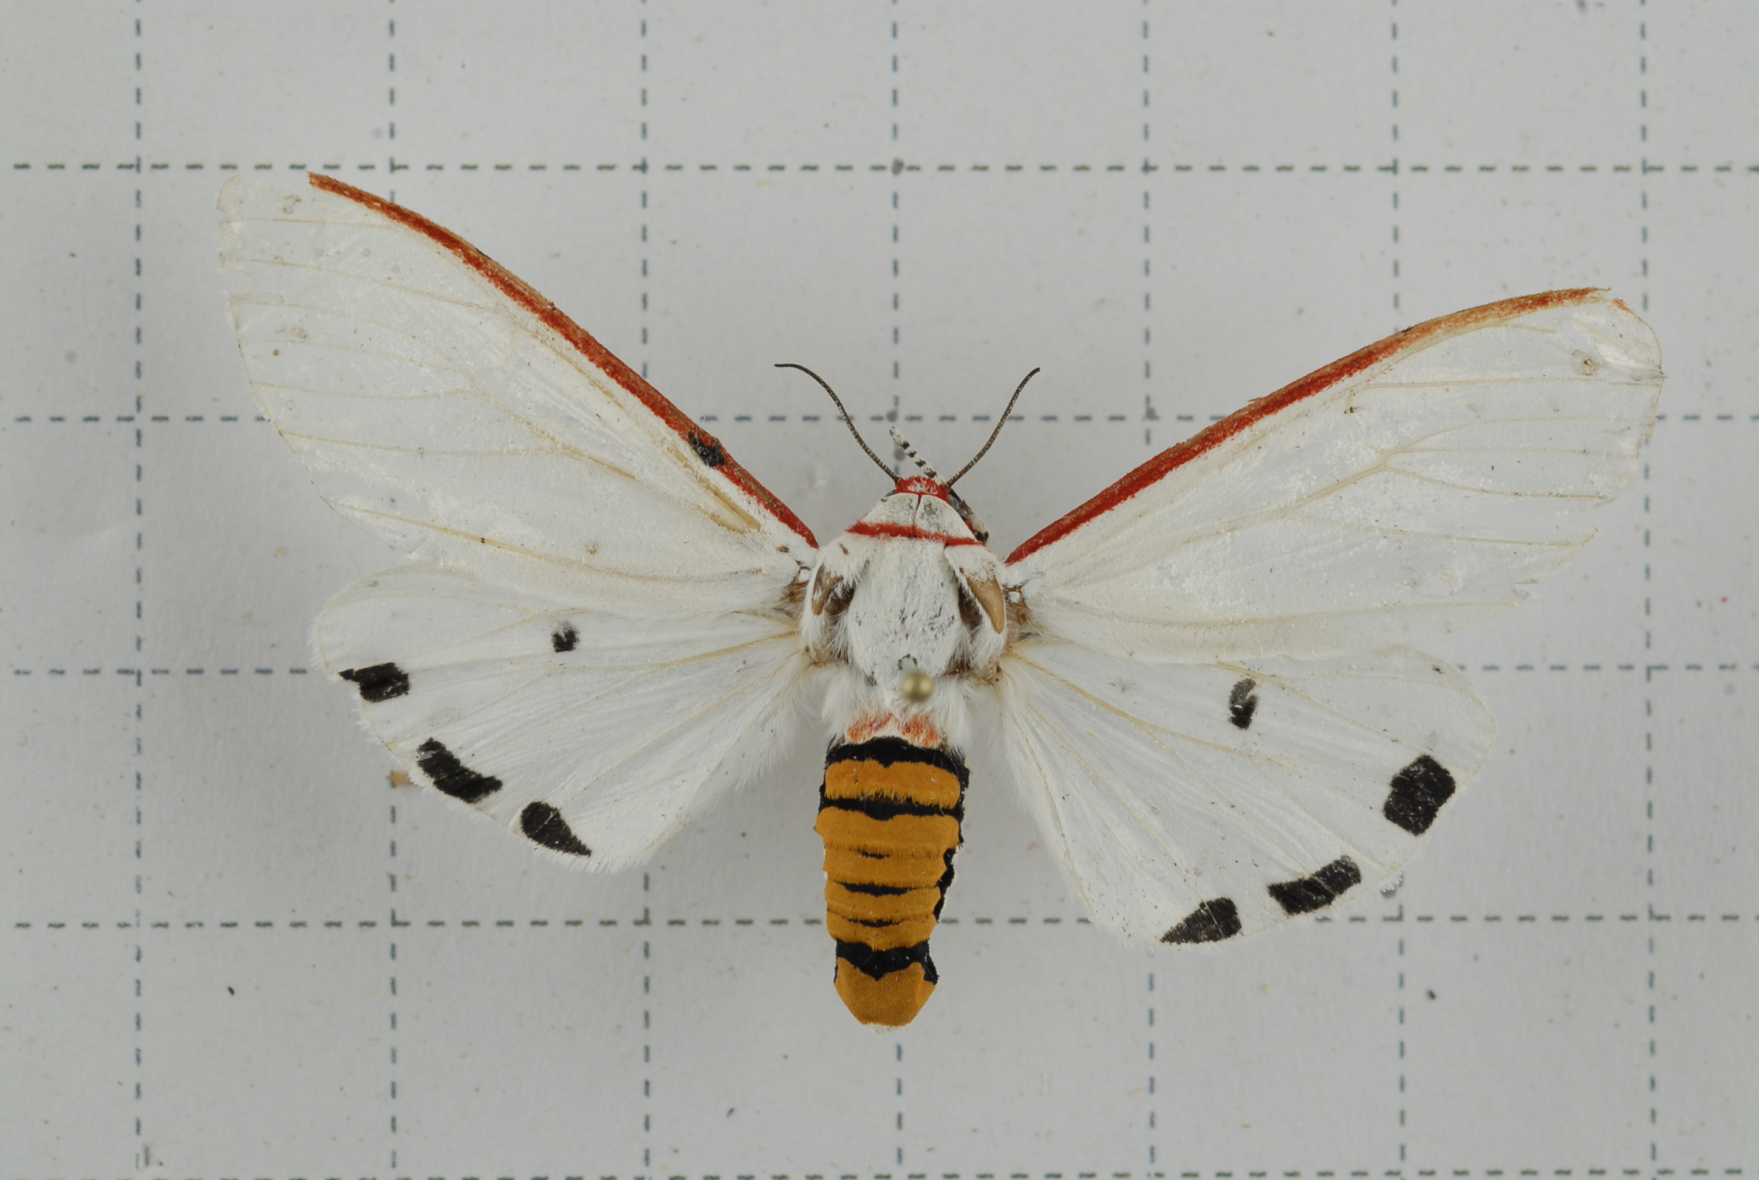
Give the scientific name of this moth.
Aloa lactinea
